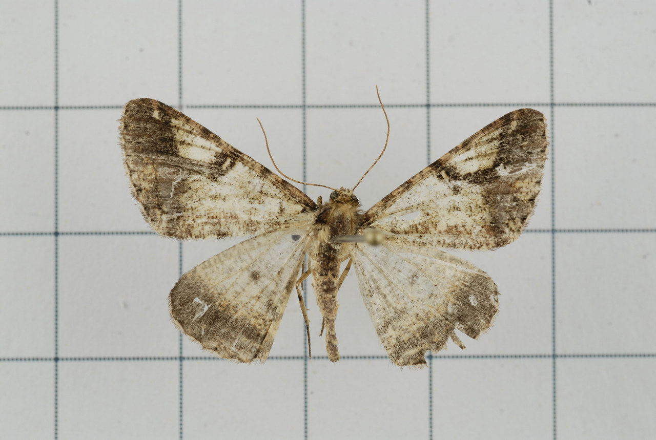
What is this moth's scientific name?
Gasterocome pannosaria orta
